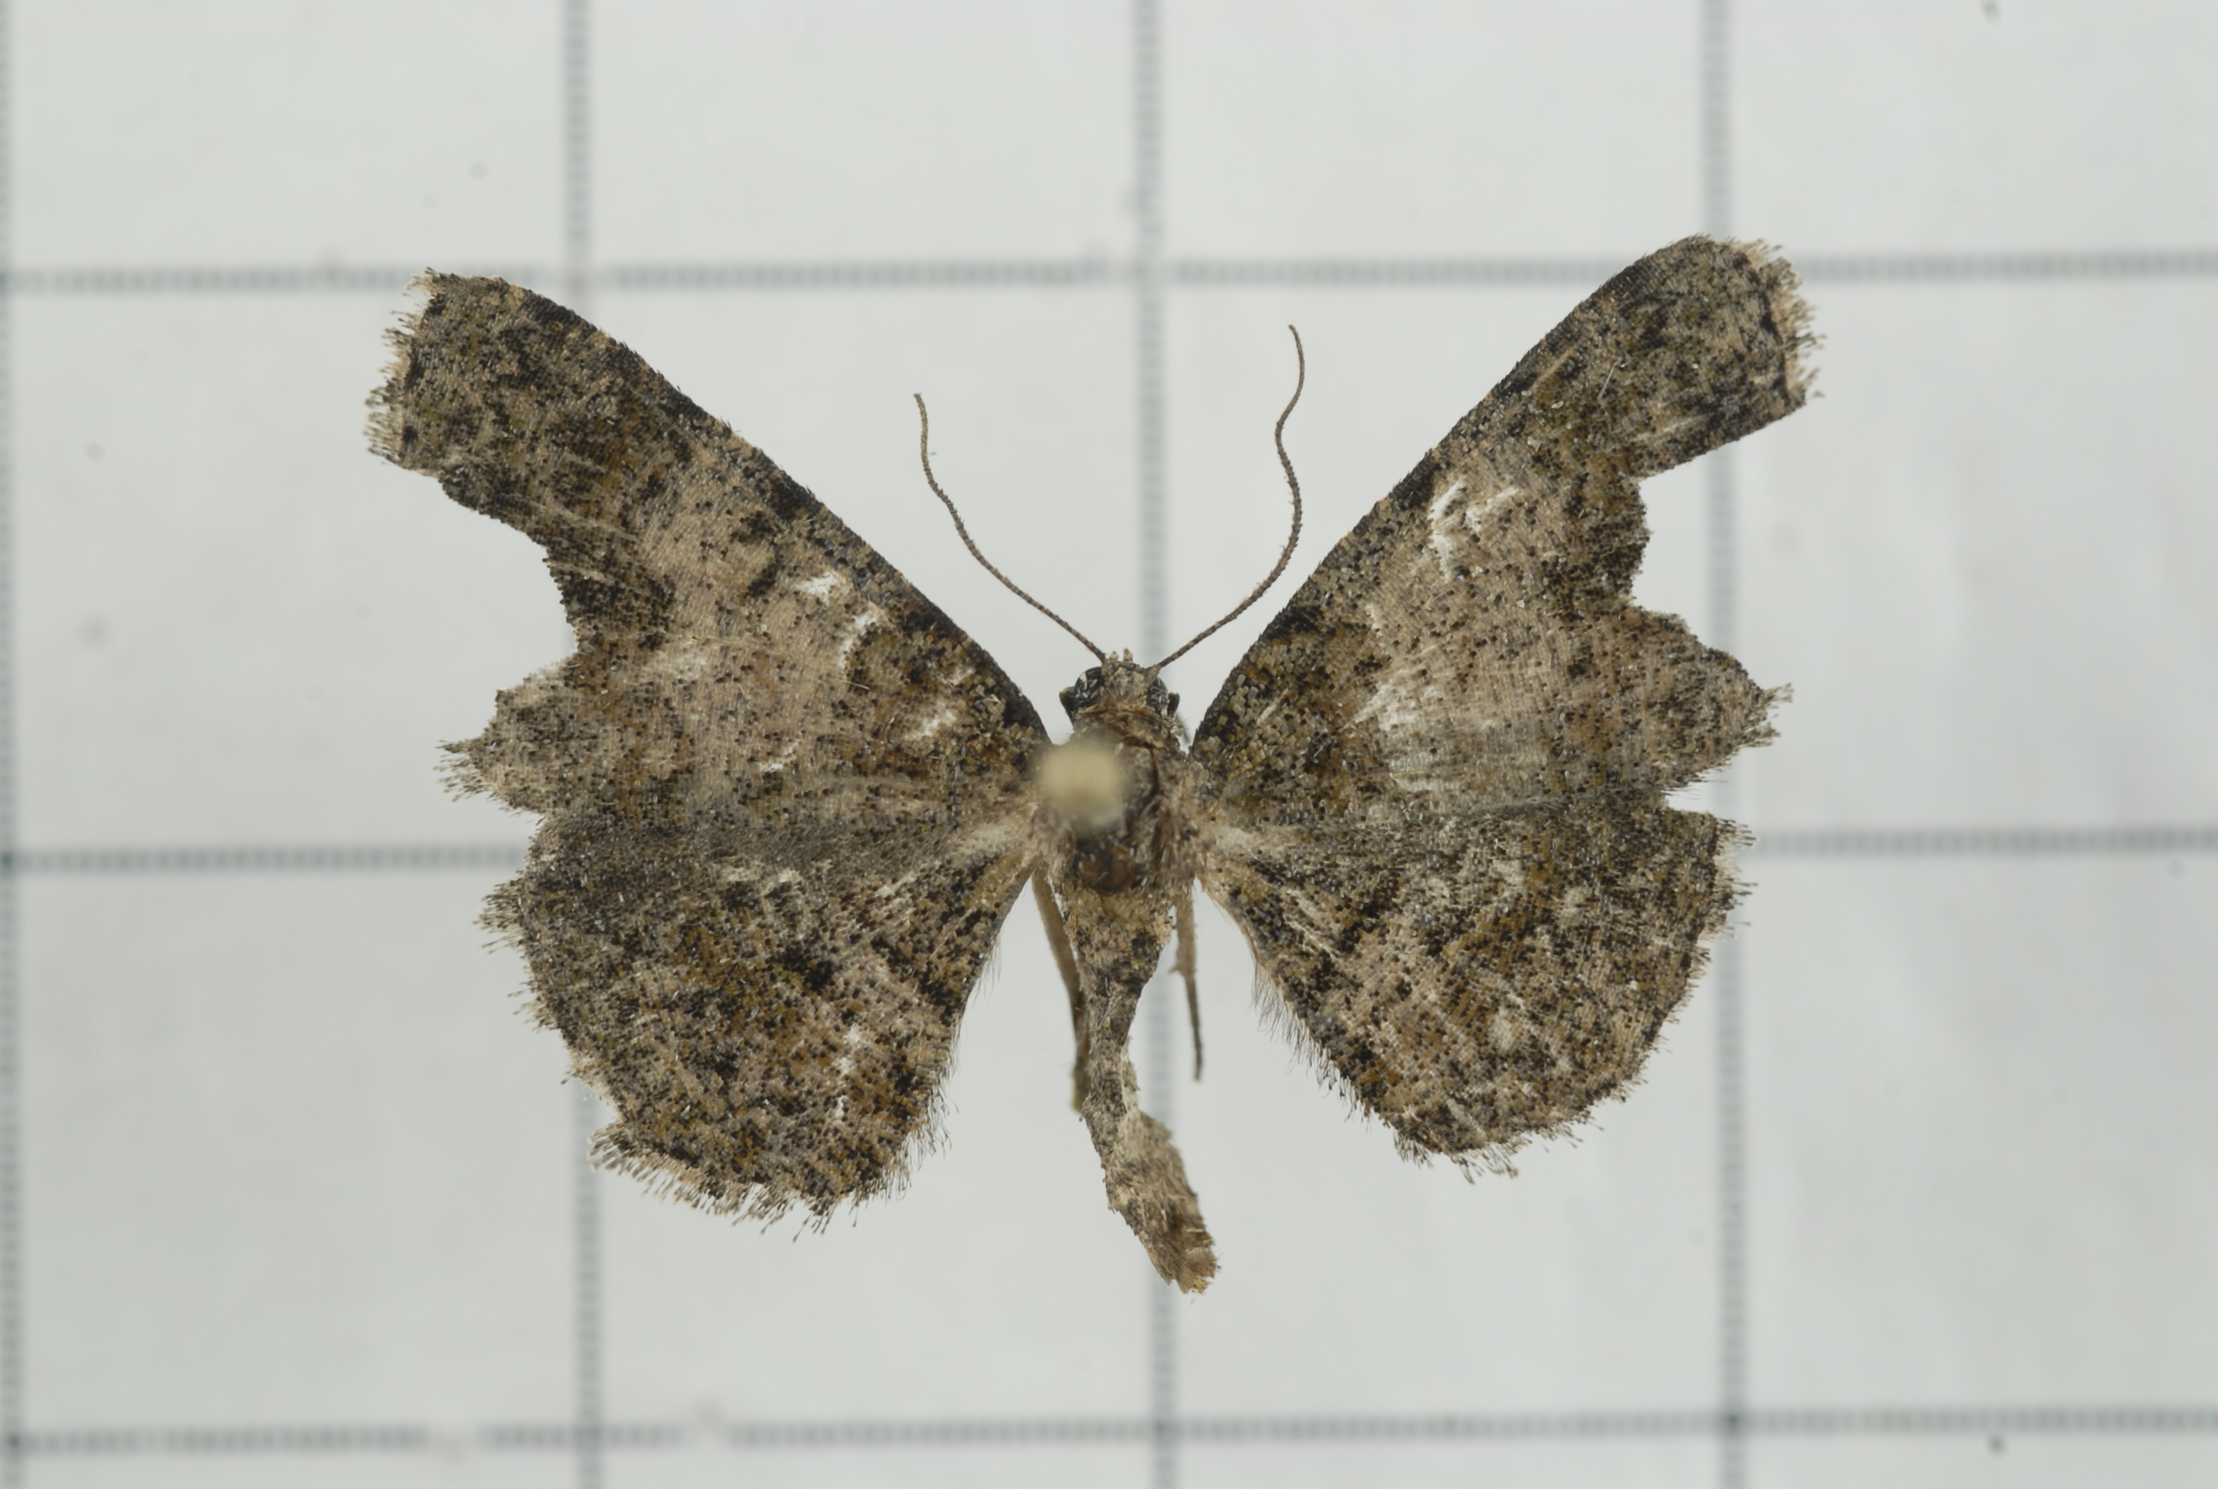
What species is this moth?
Calcyopa difoveata
